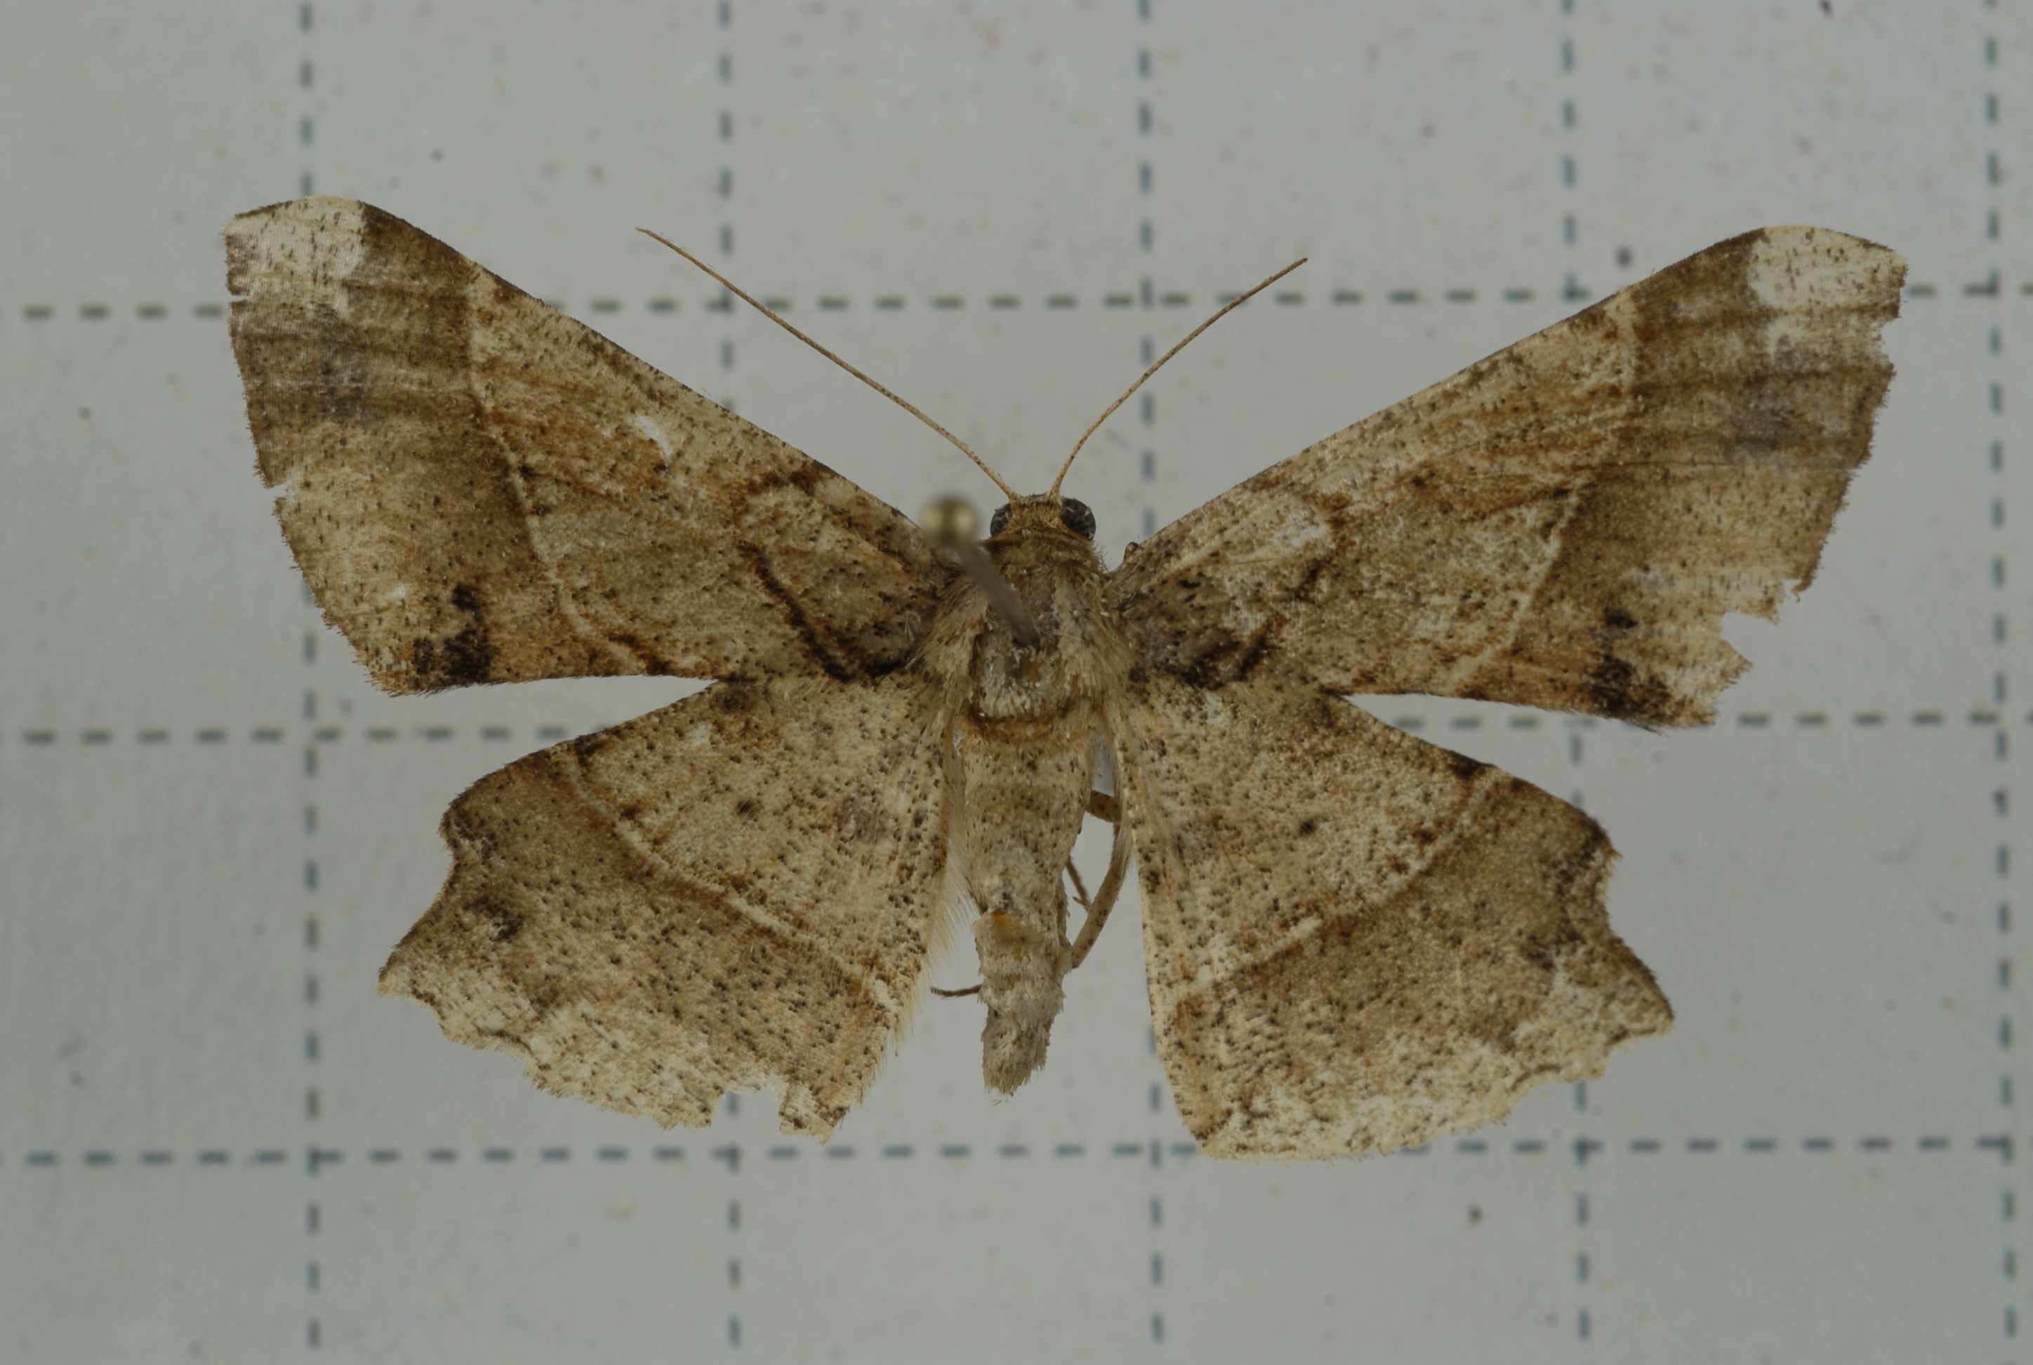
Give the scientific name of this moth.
Krananda latimarginaria
